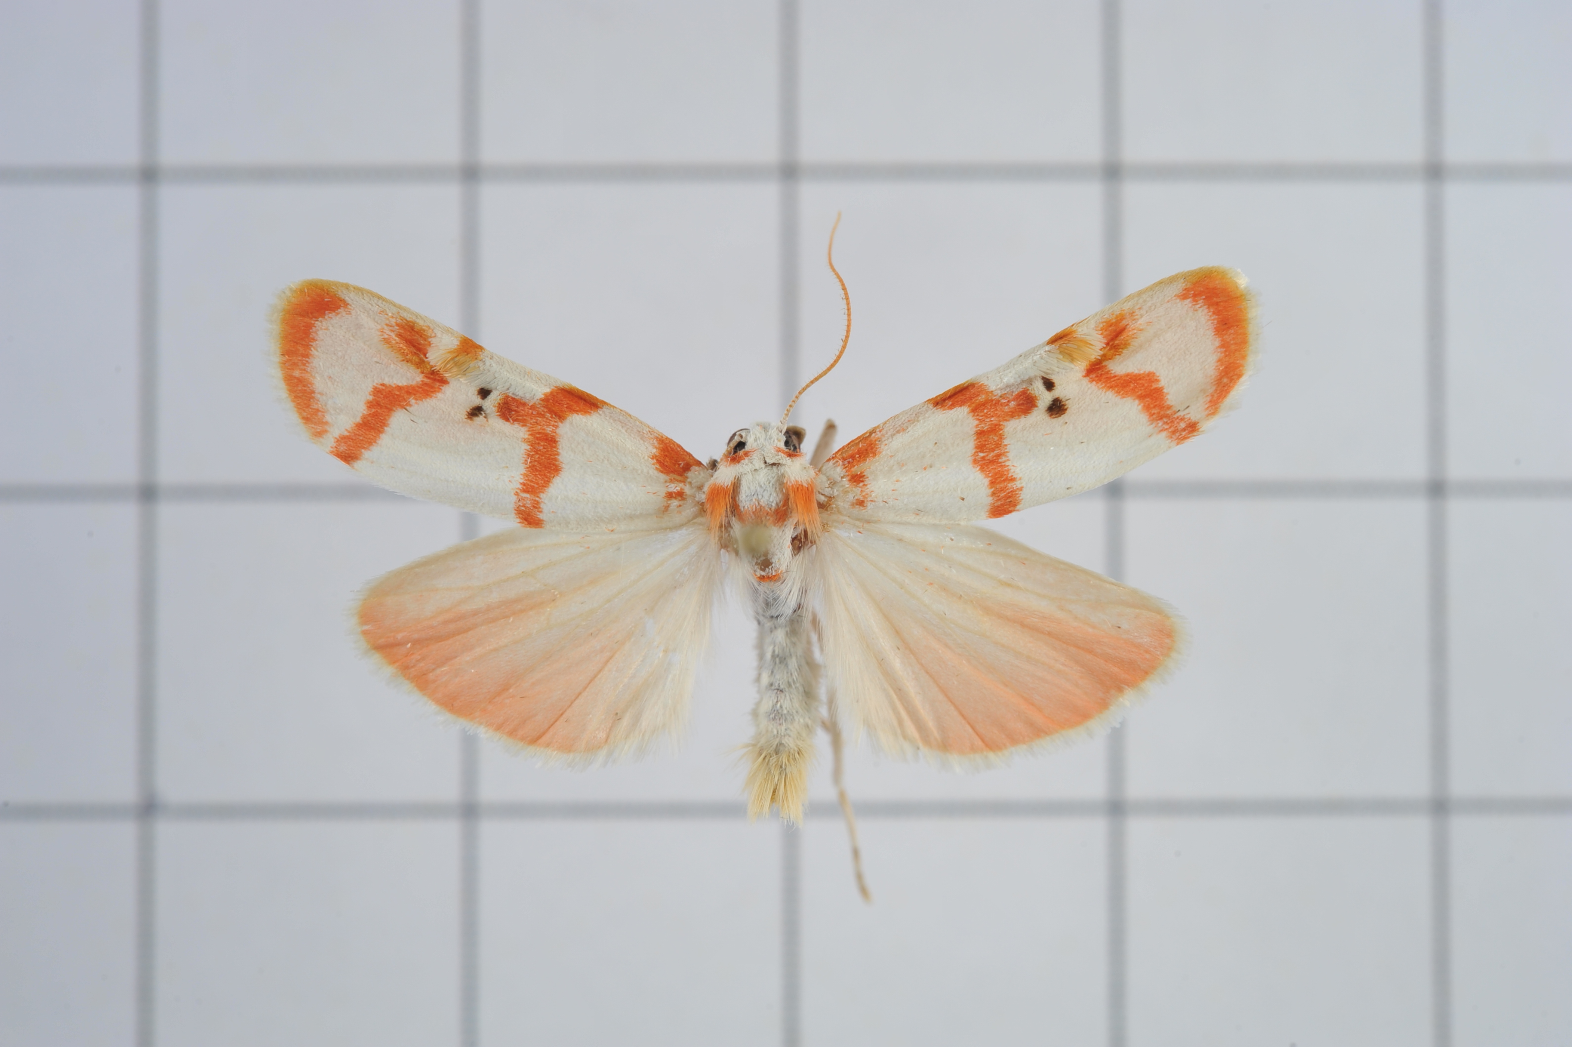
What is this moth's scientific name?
Cyana hamata hamata
